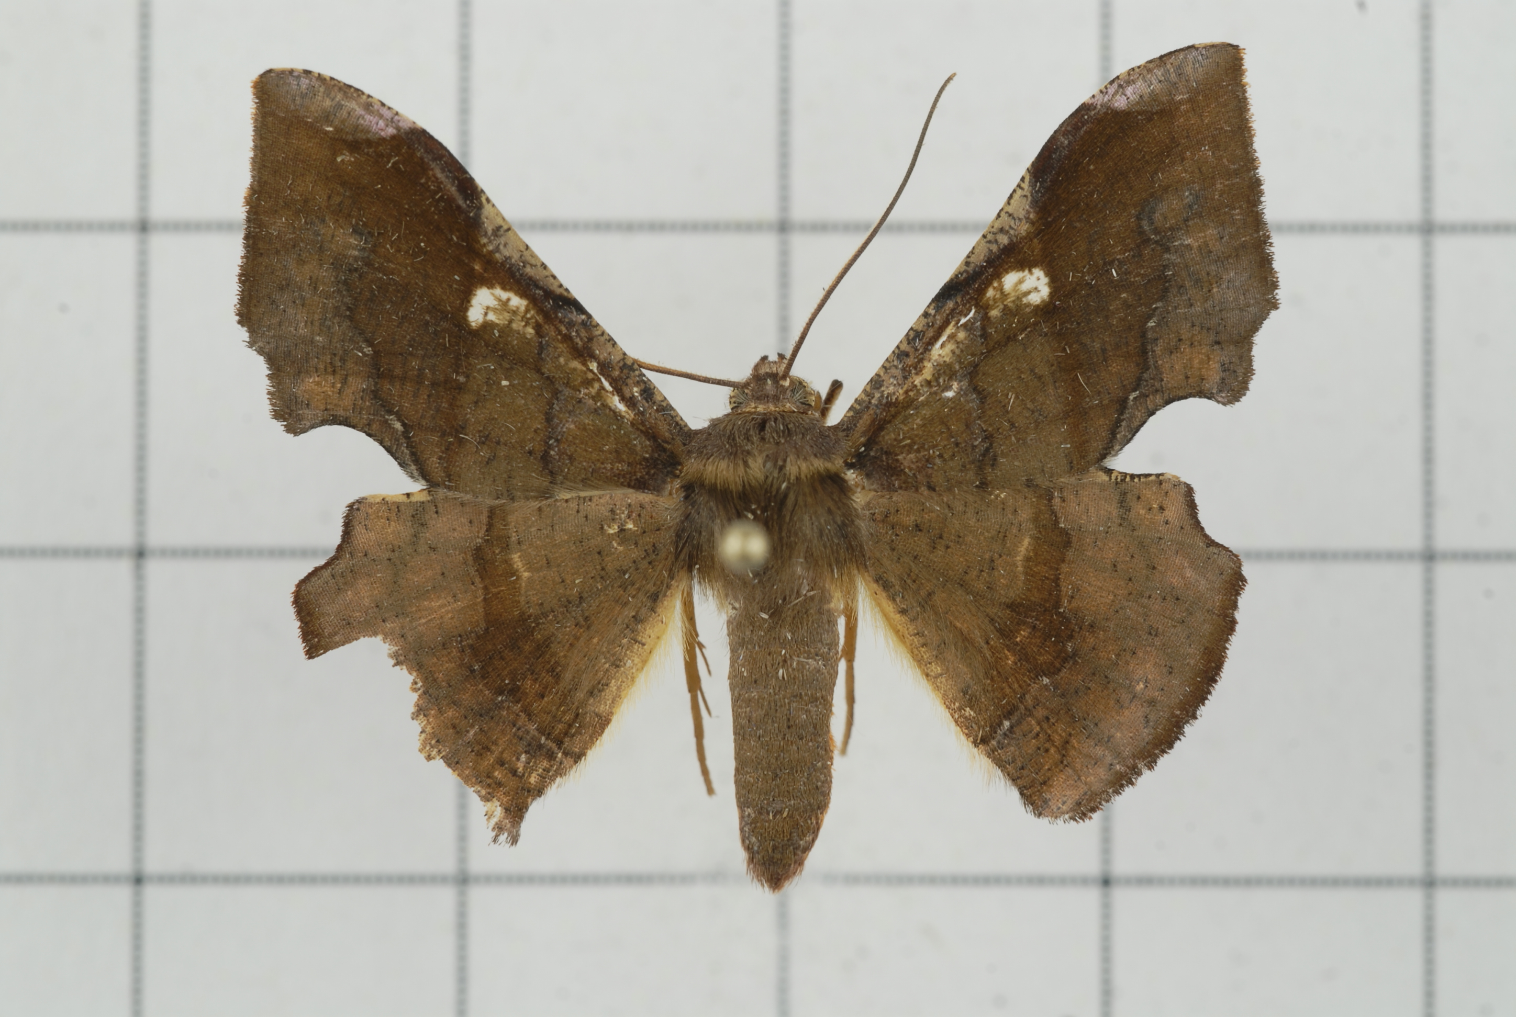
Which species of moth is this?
Fascellina chromataria
